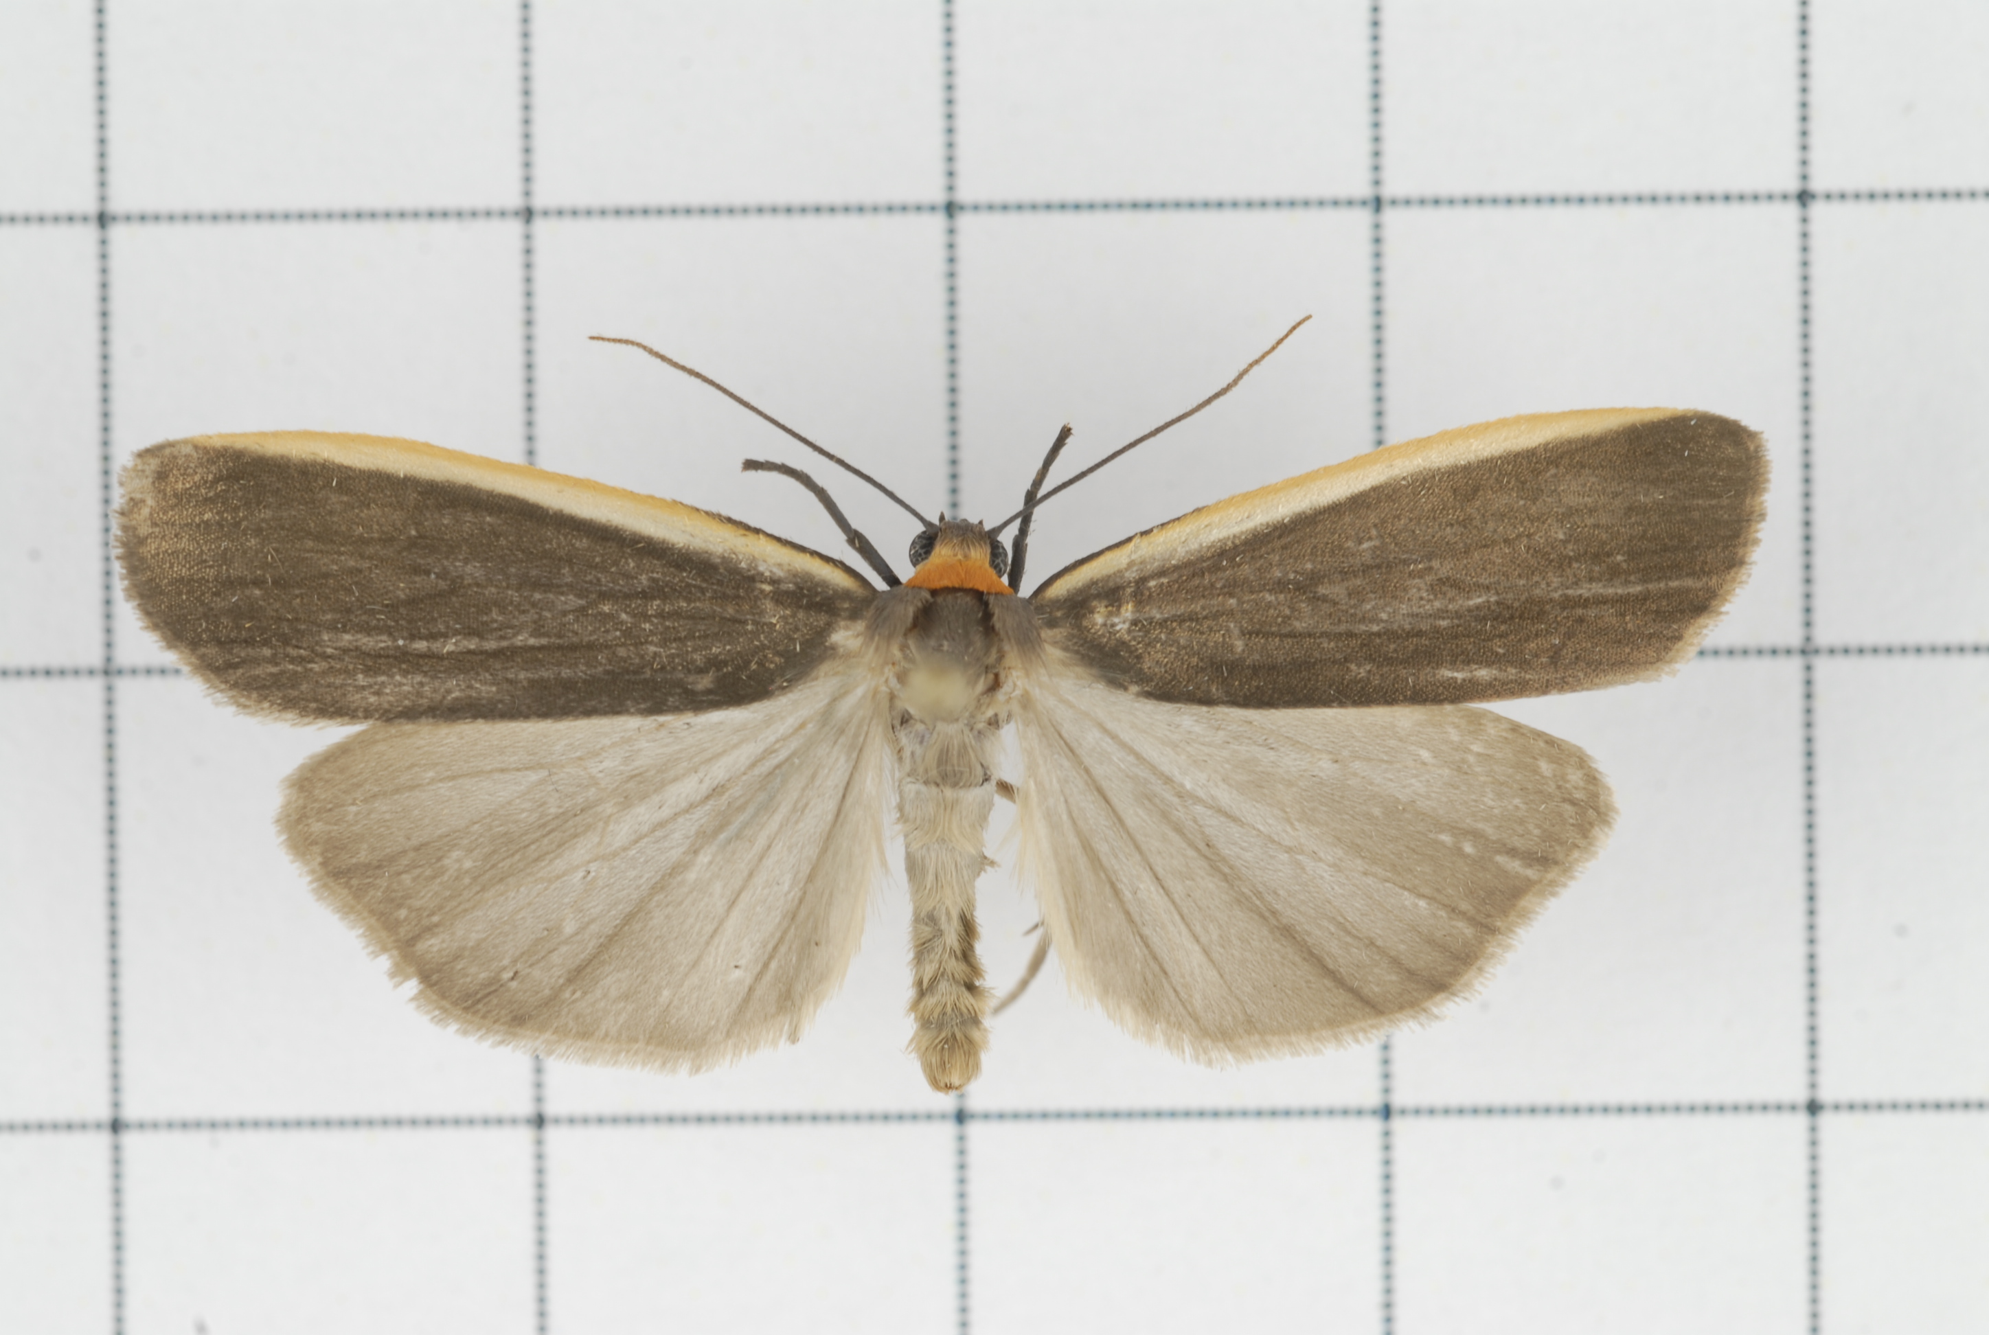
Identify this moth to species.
Ghoria subpurpurea
